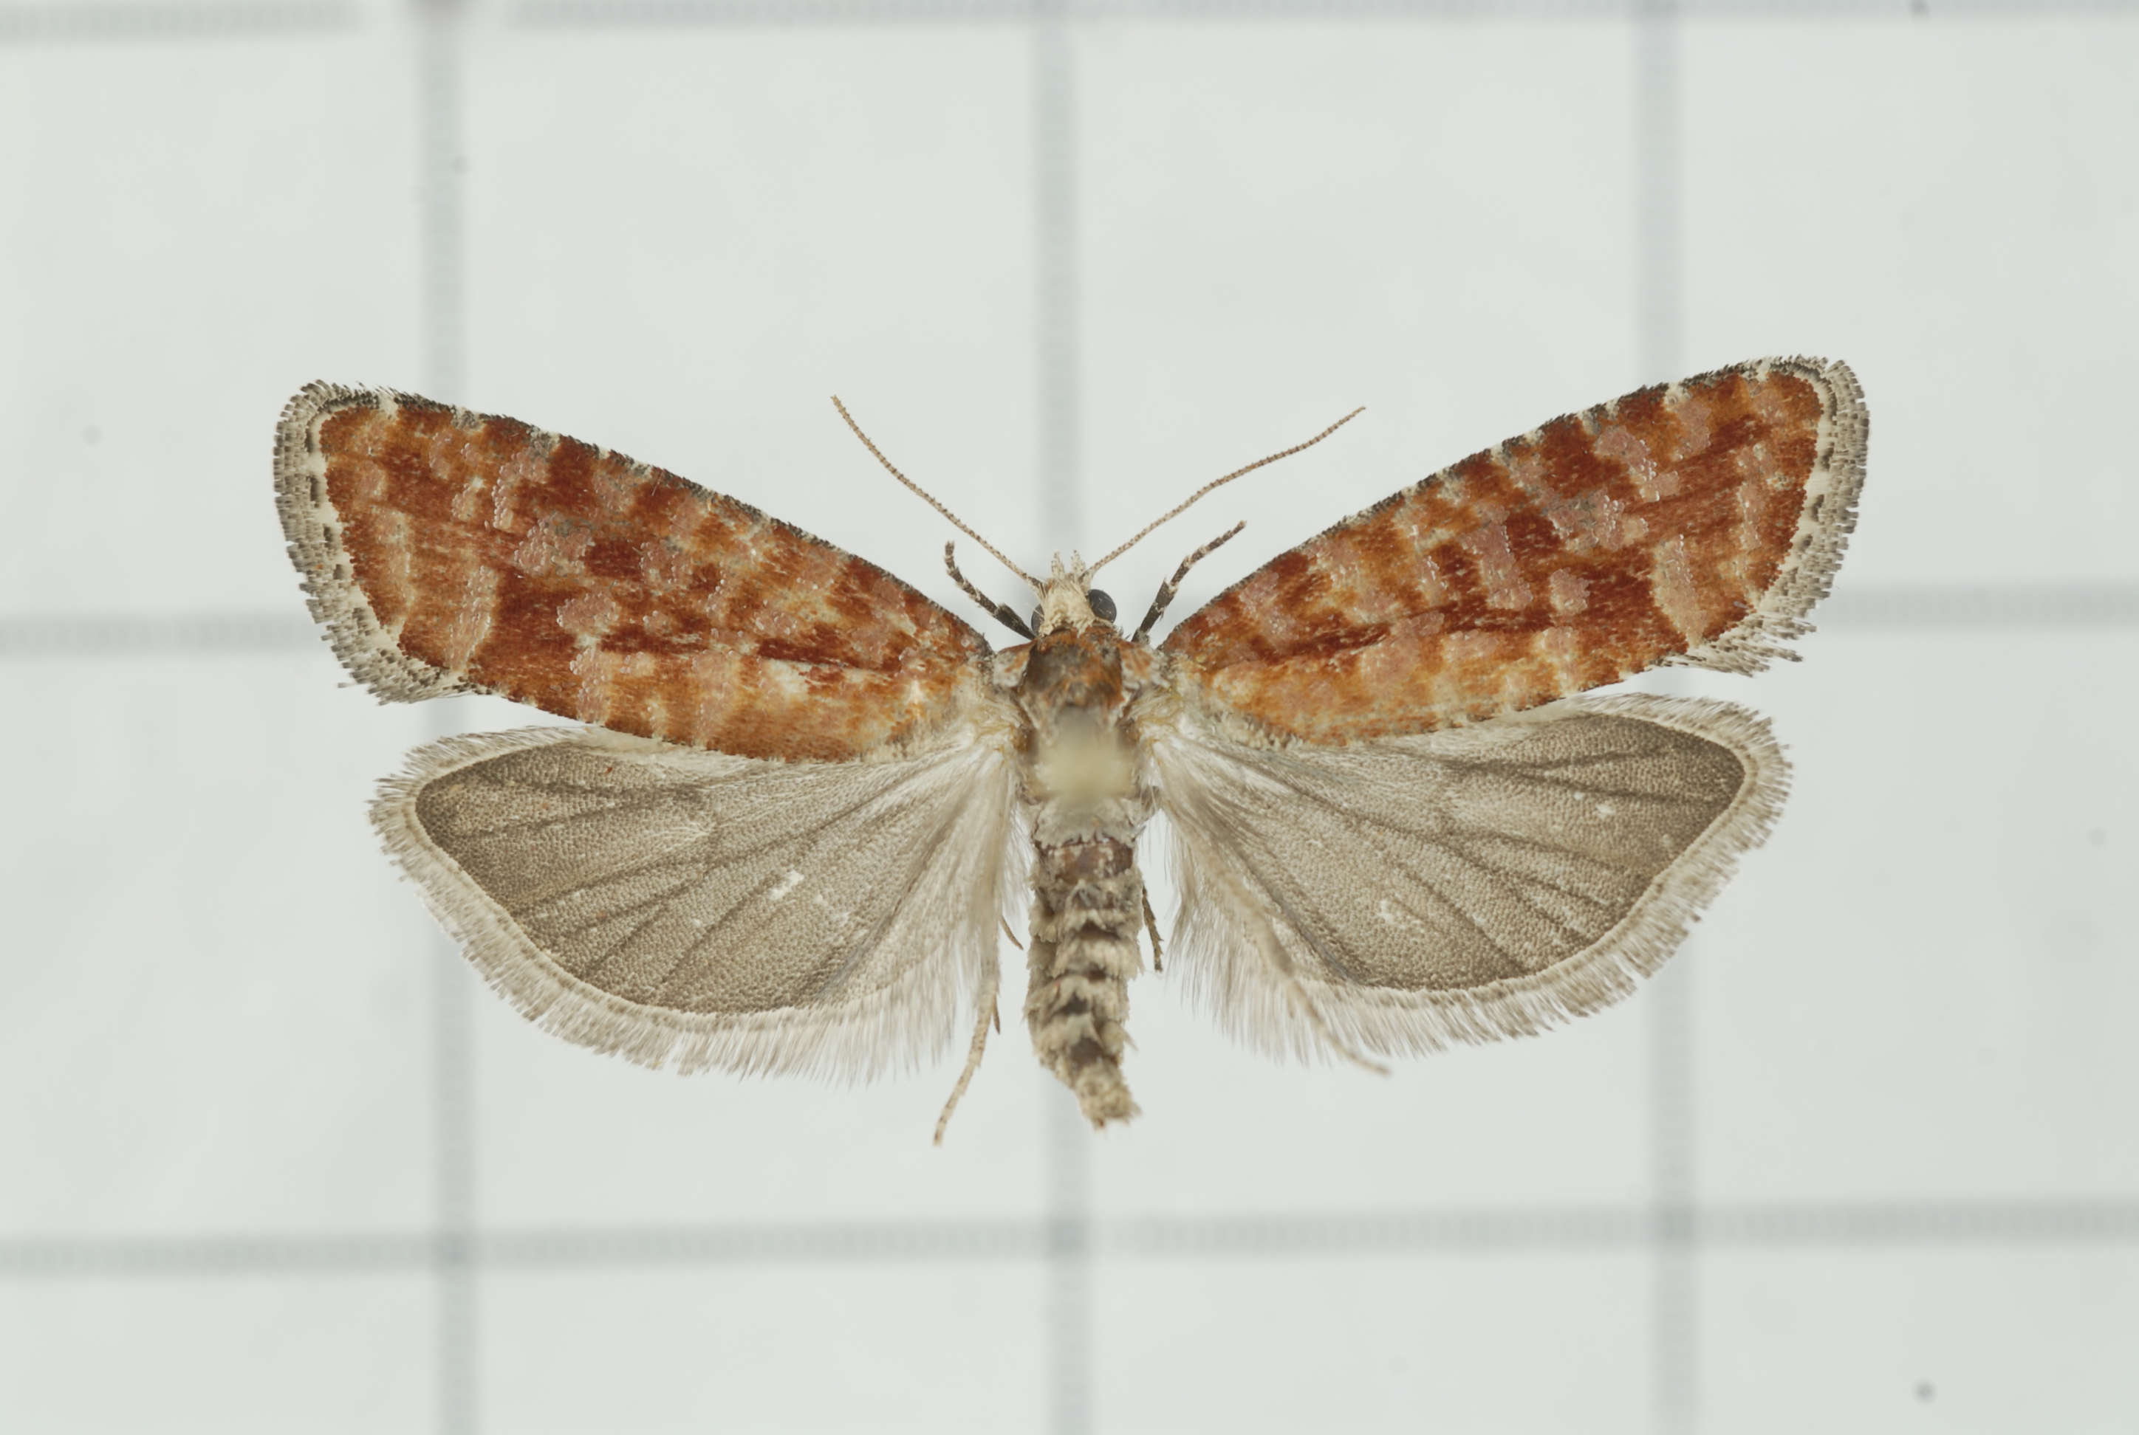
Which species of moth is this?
Rhyacionia pinicolana
